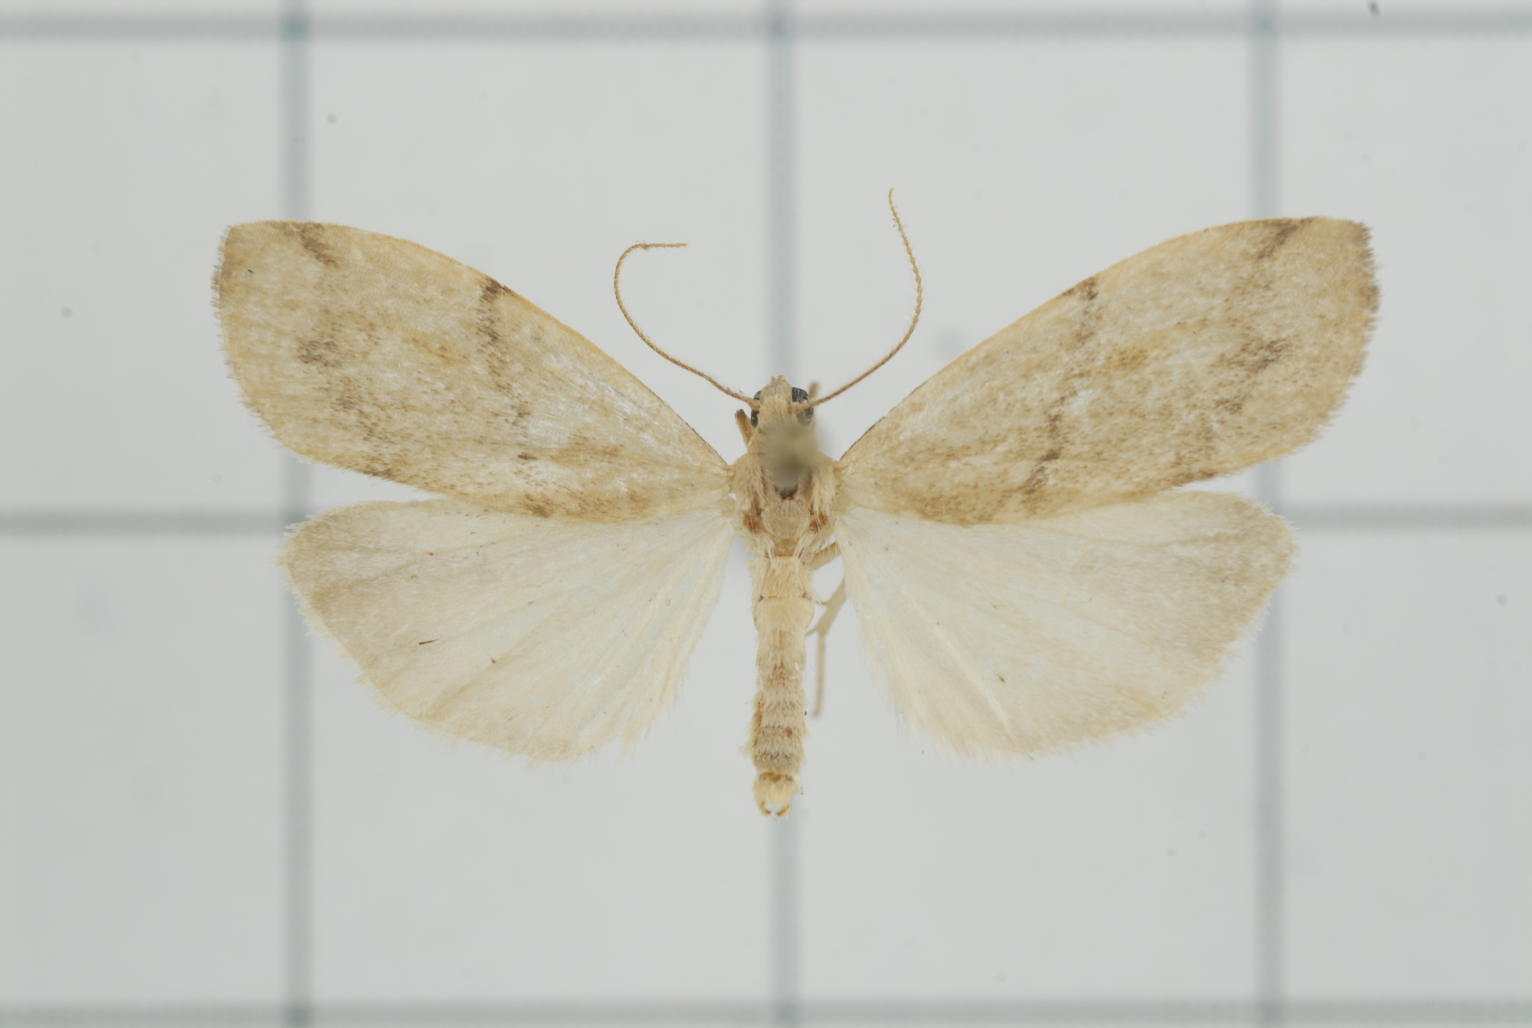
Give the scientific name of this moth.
Mithuna arizana
